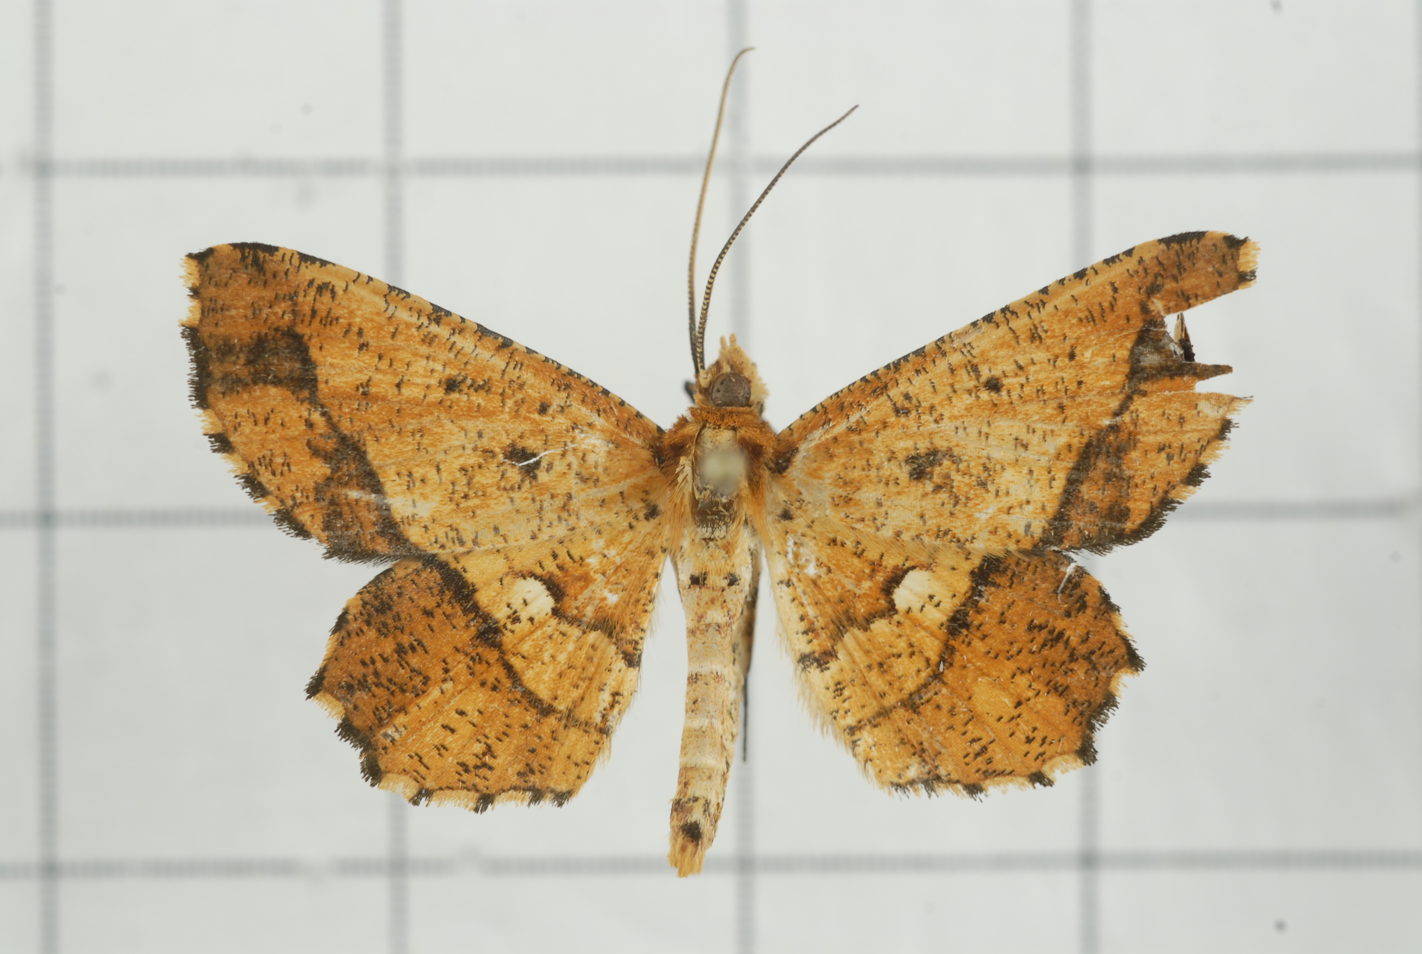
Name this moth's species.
Entomopteryx combusta combusta
